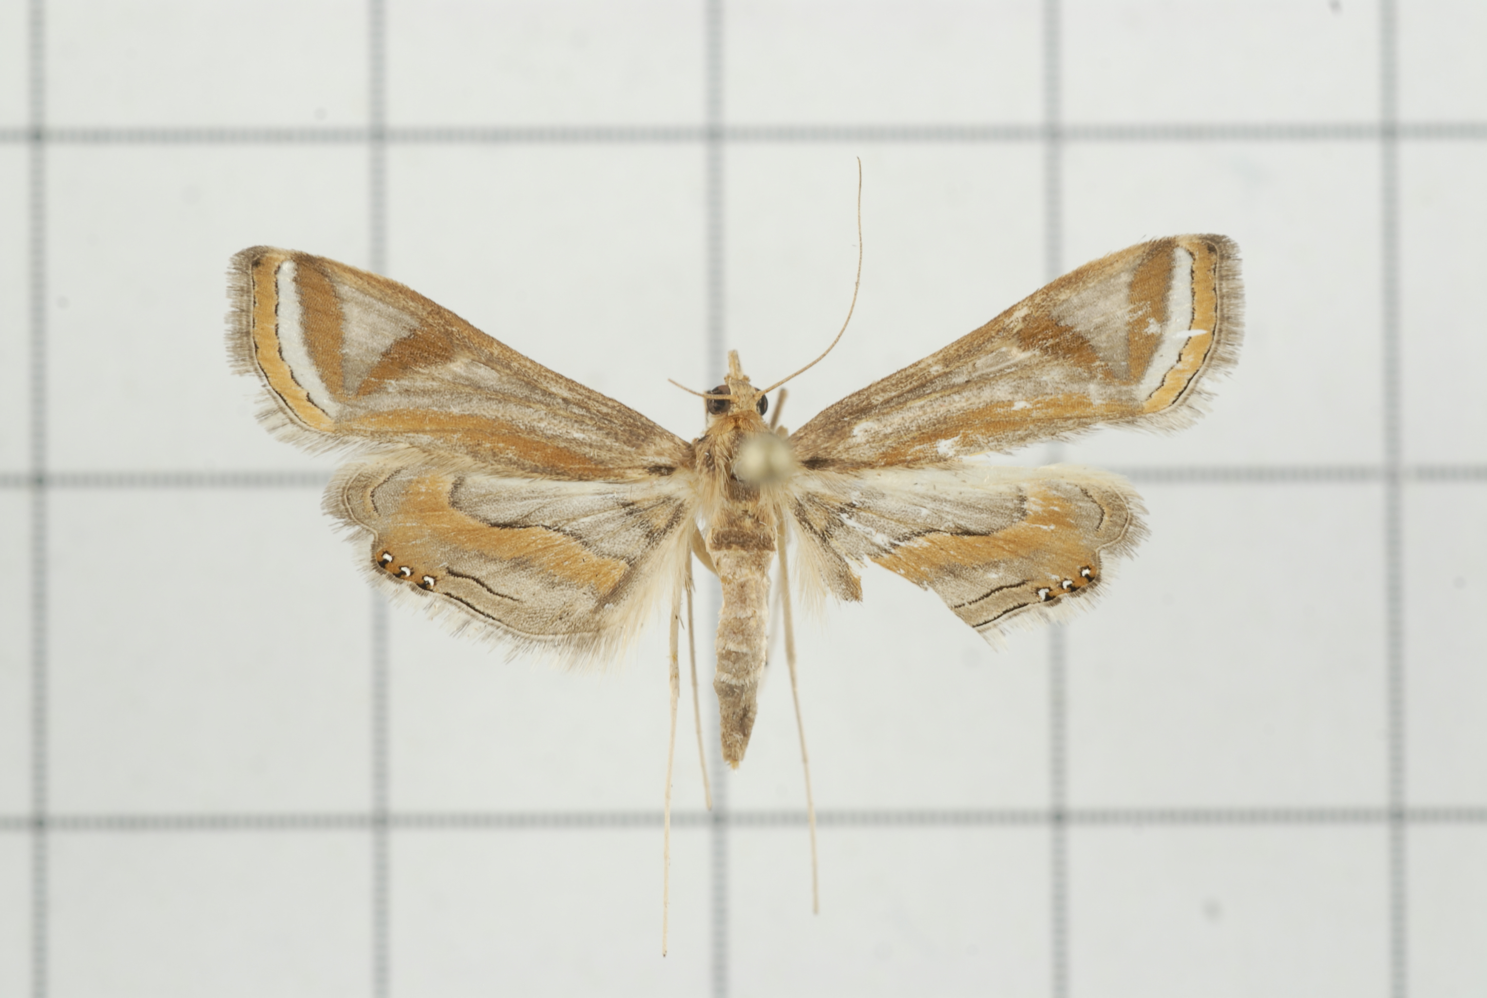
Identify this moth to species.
Eoophyla gibbosalis
